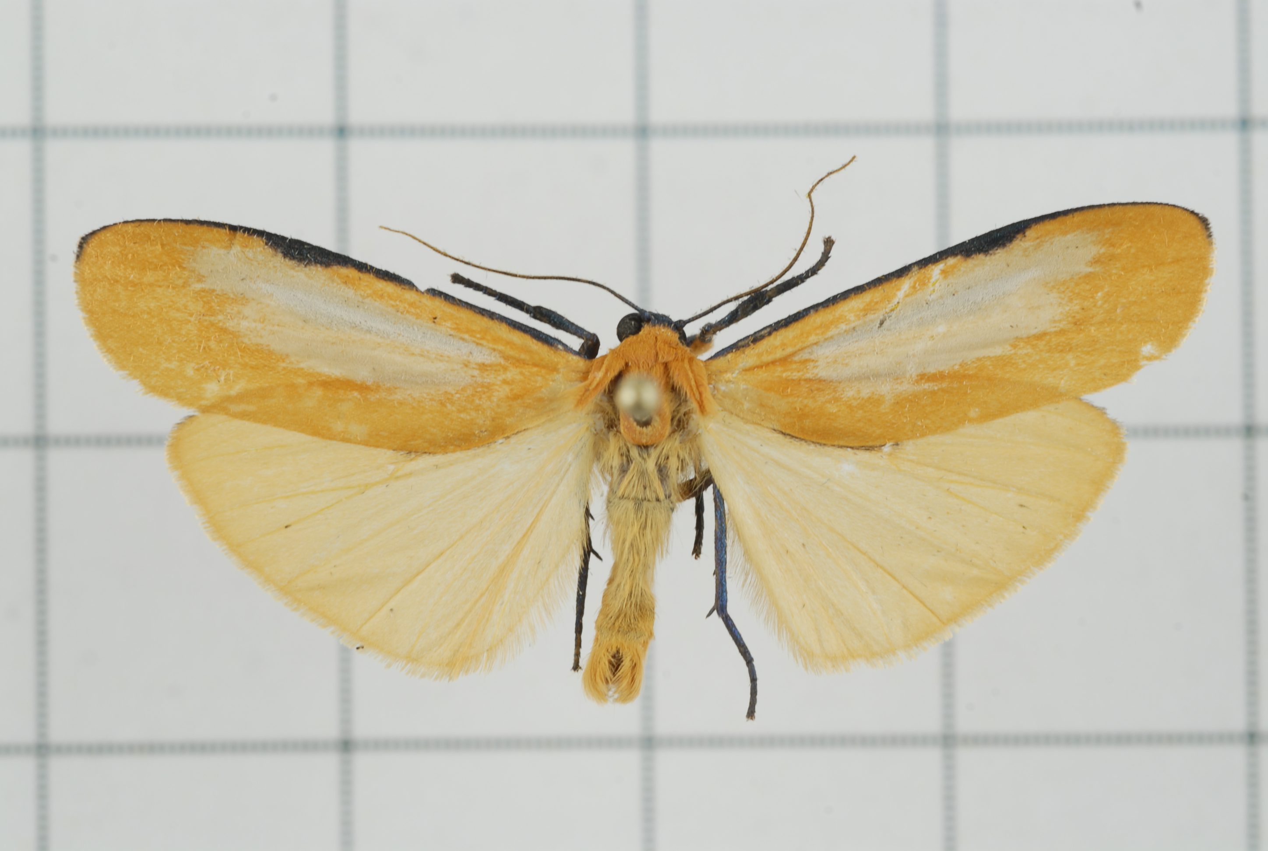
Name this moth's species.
Conilepia nigricosta paiwan
